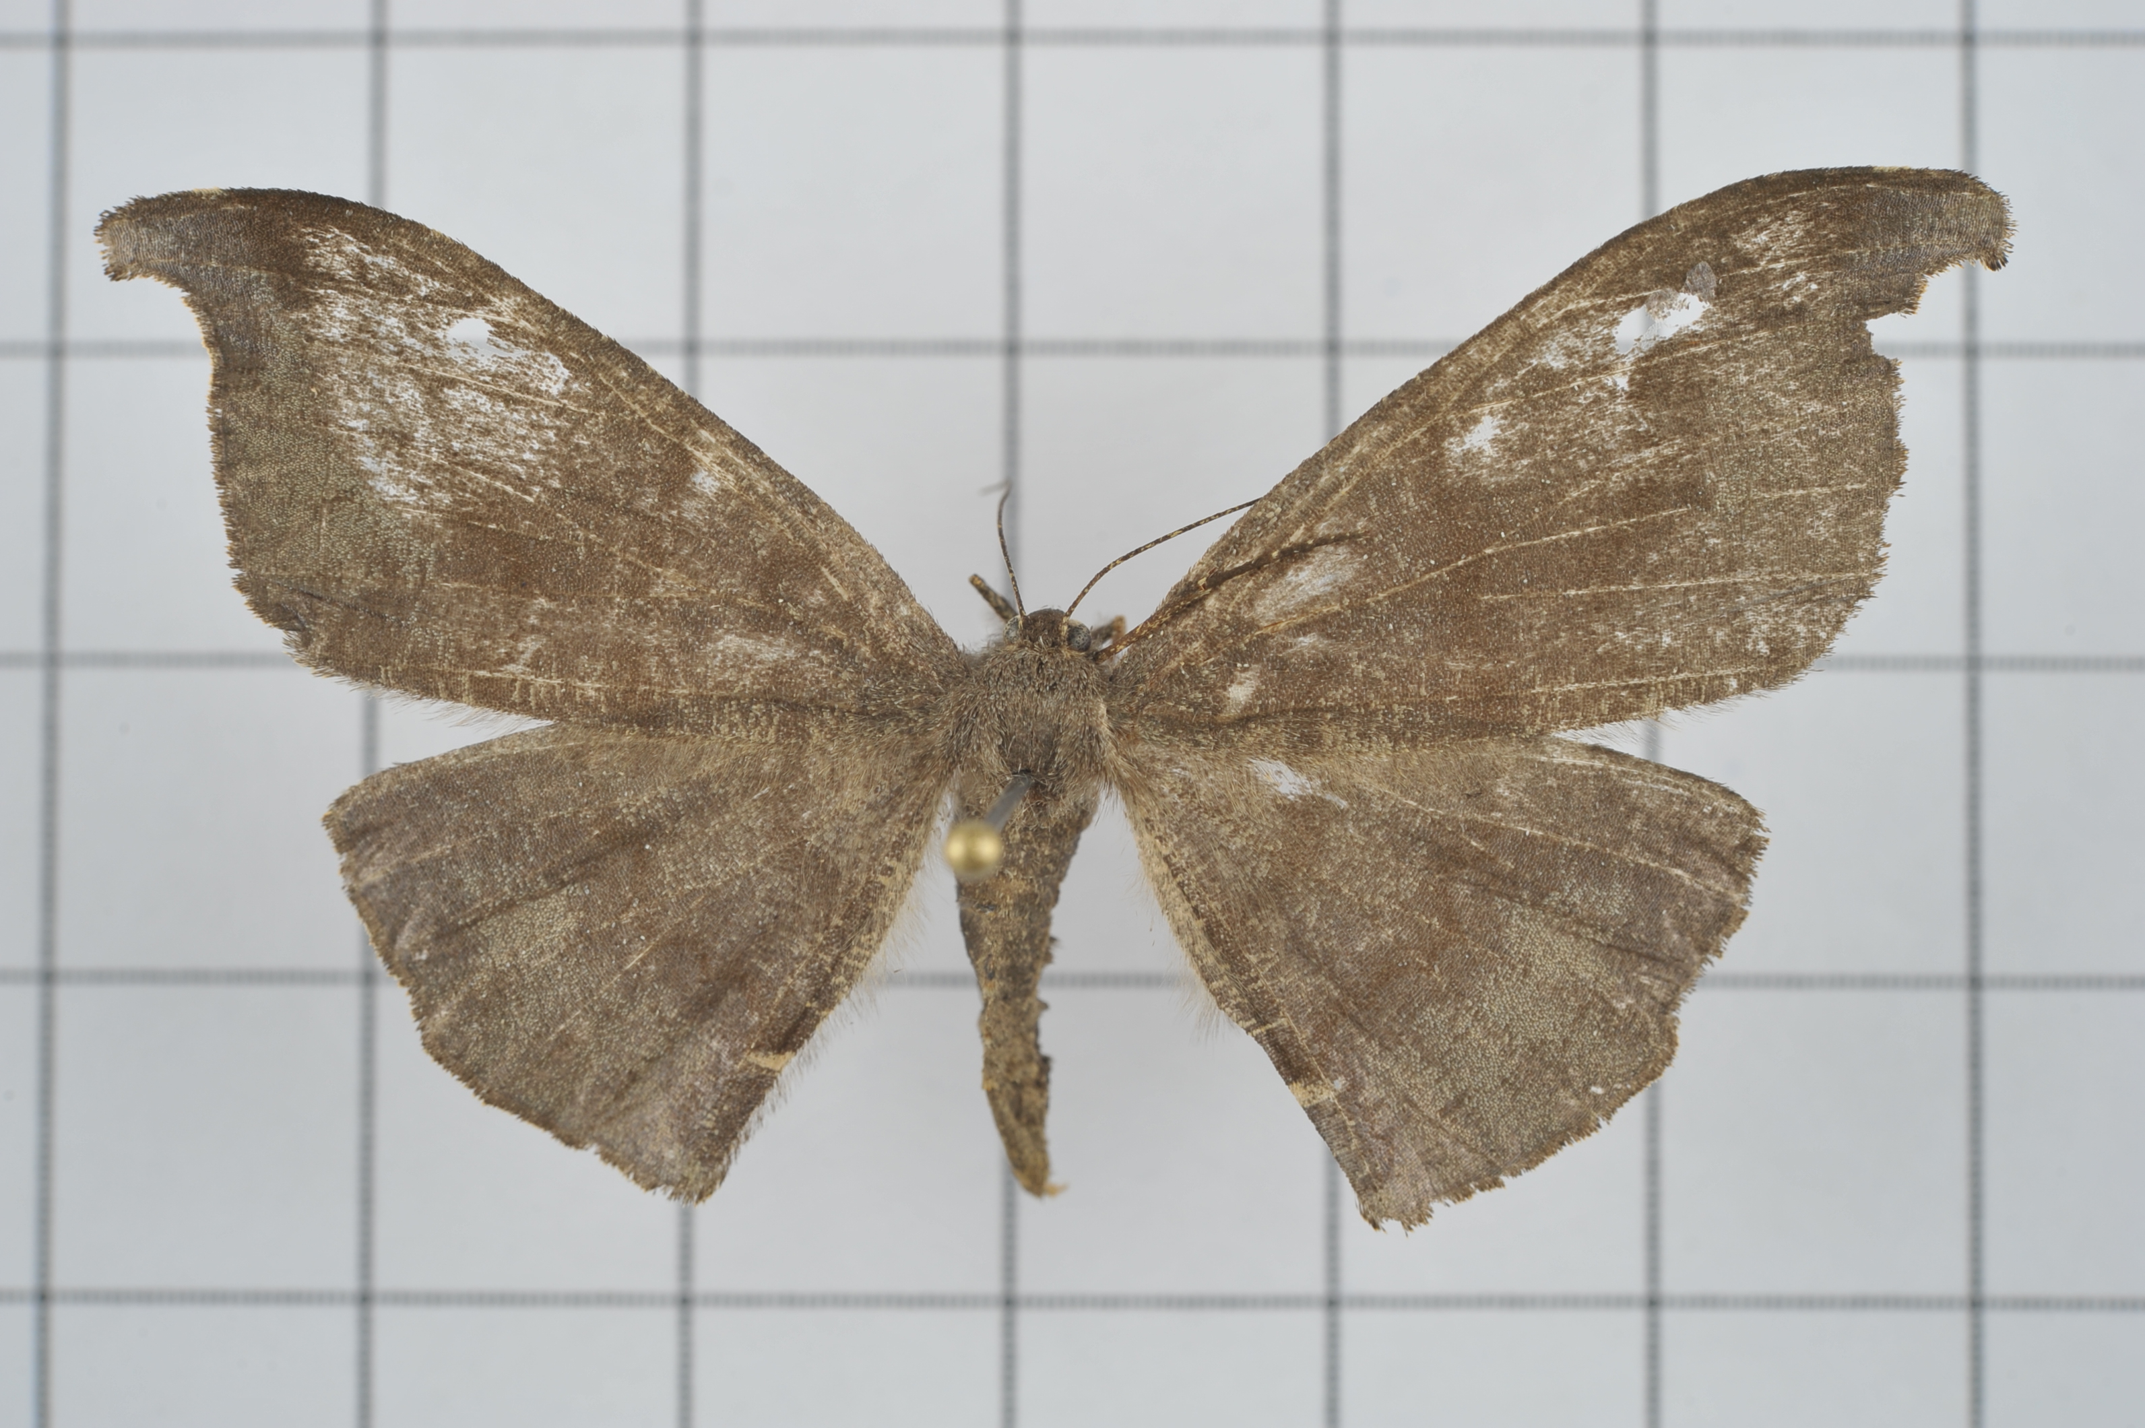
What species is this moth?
Hyposidra aquilaria
